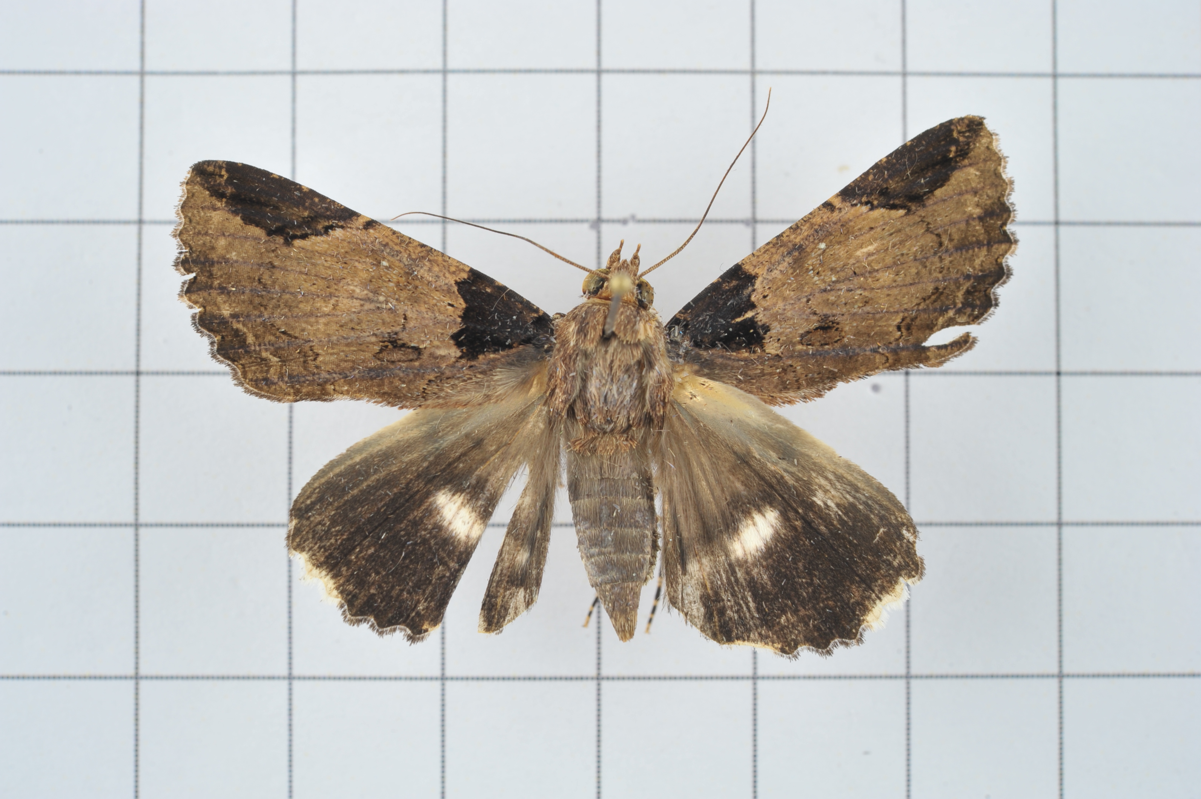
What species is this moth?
Ercheia cyllaria
